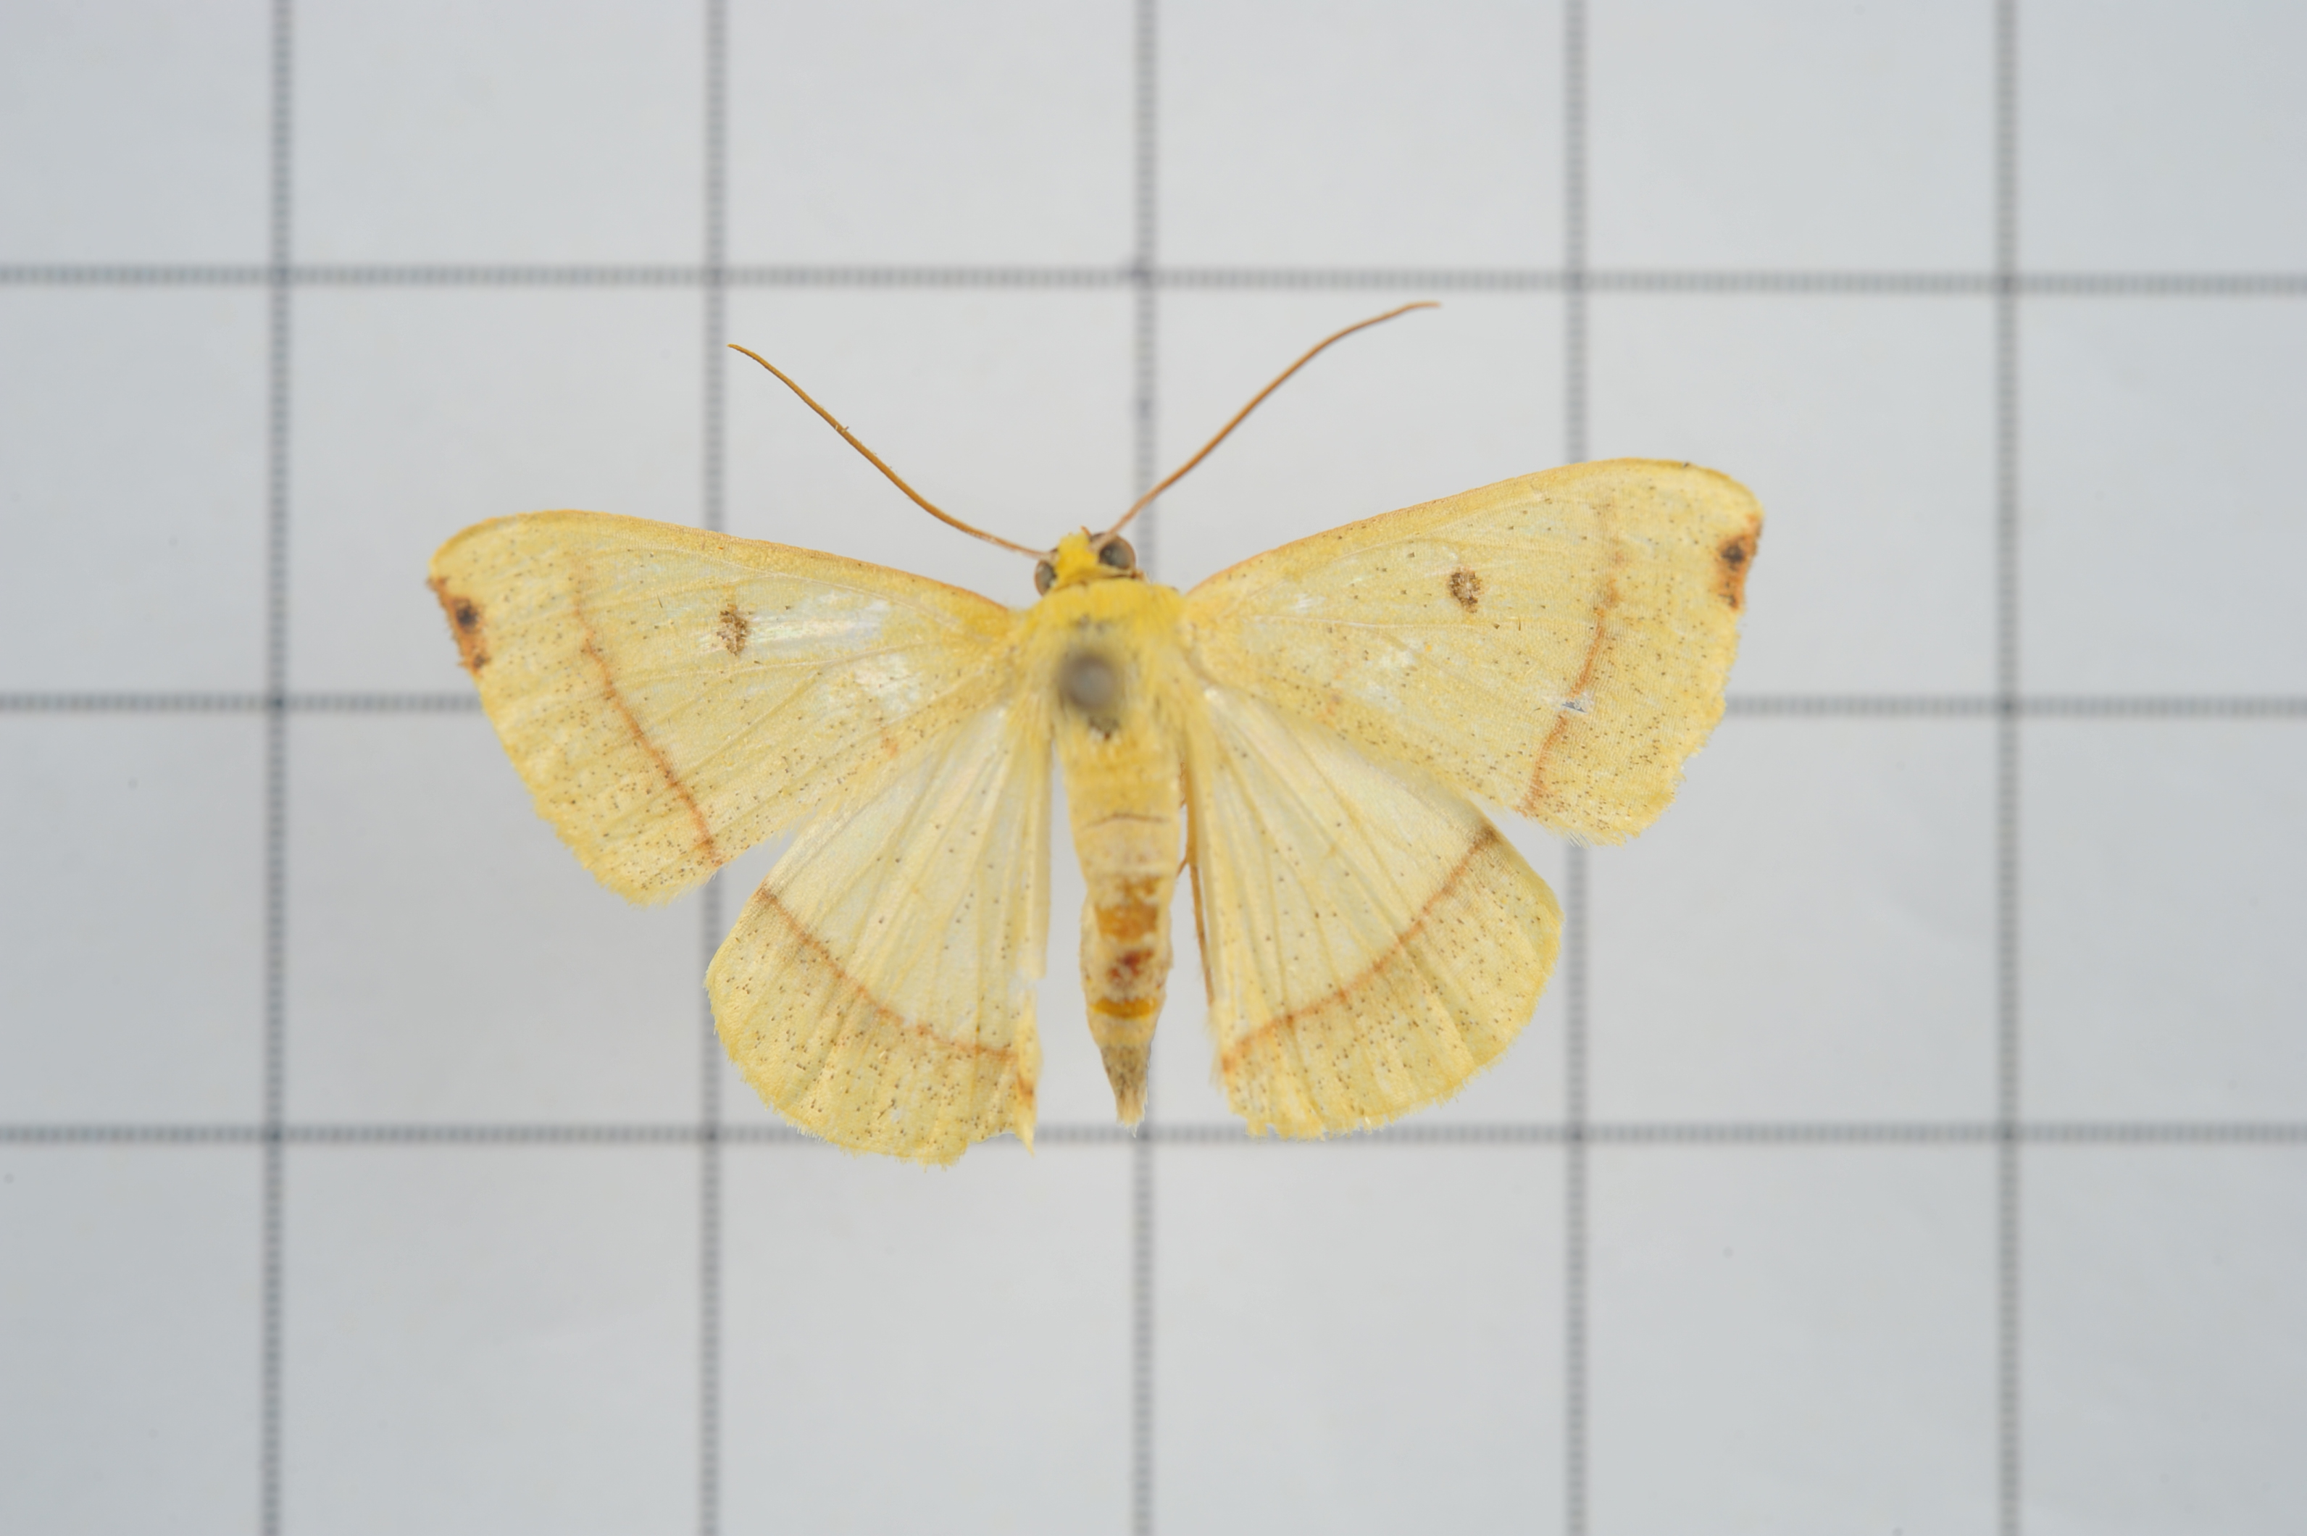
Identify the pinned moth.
Eilicrinia flava
